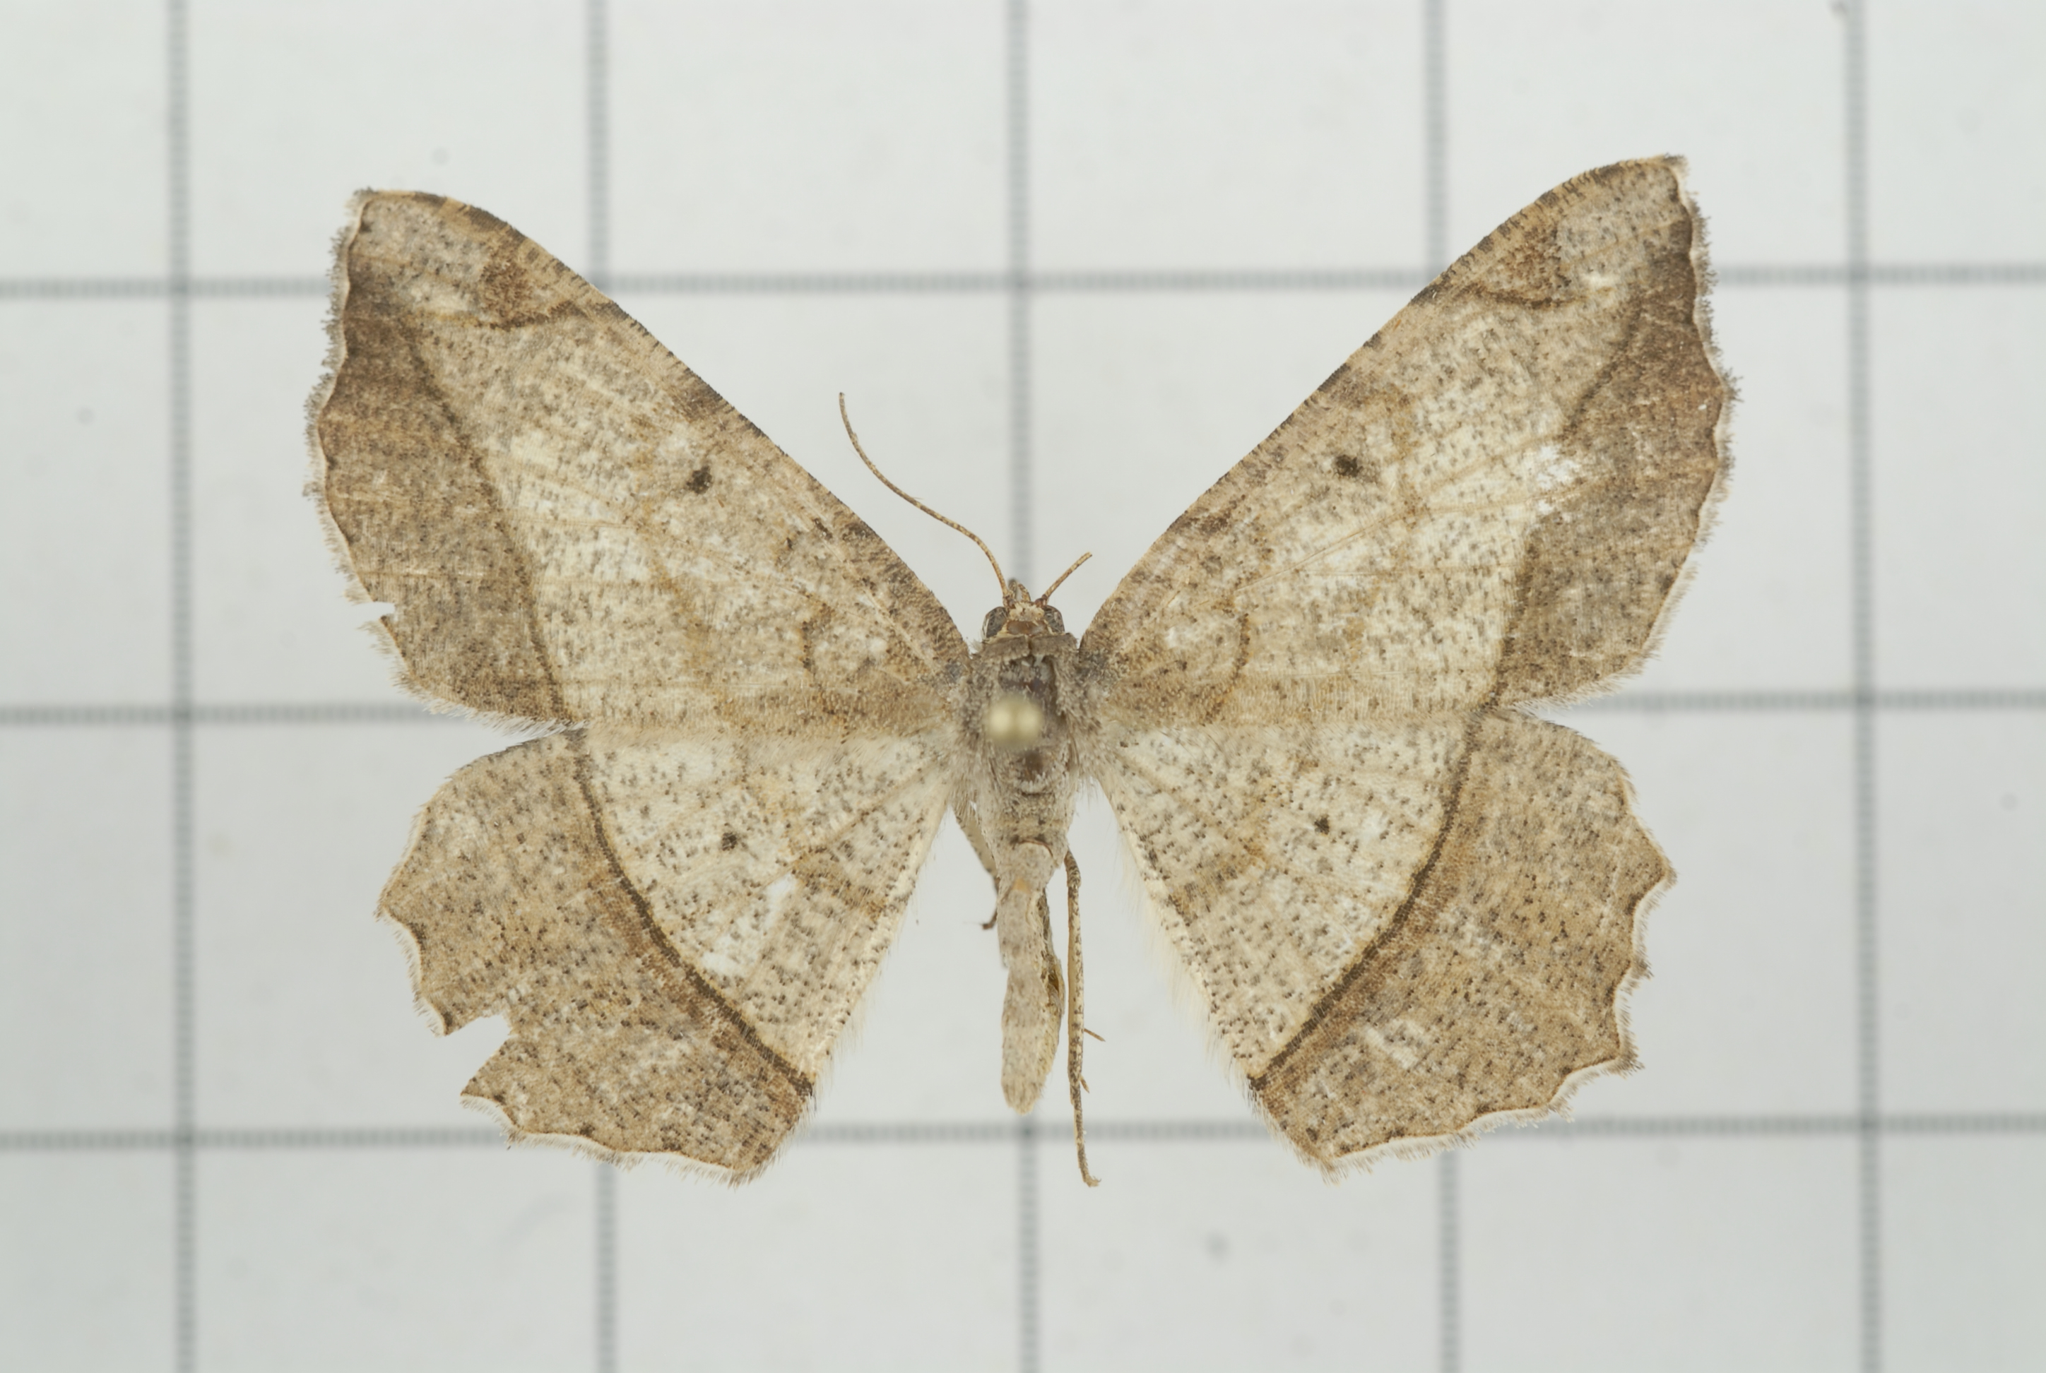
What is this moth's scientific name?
Chiasmia monticolaria notia
